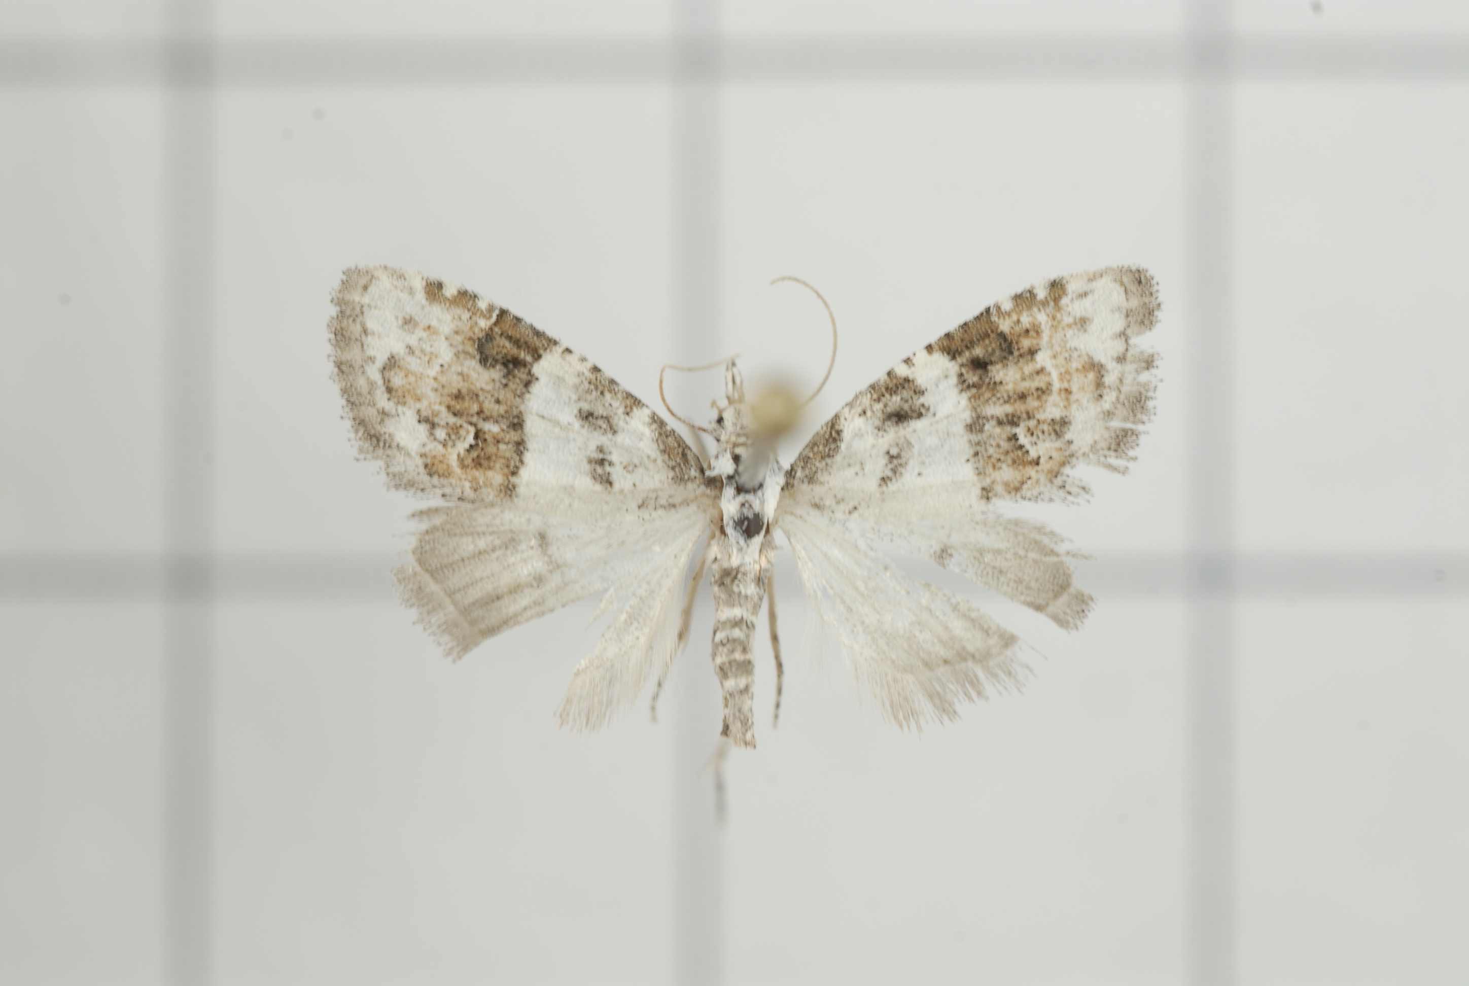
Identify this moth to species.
Nola lucidalis nephodes
